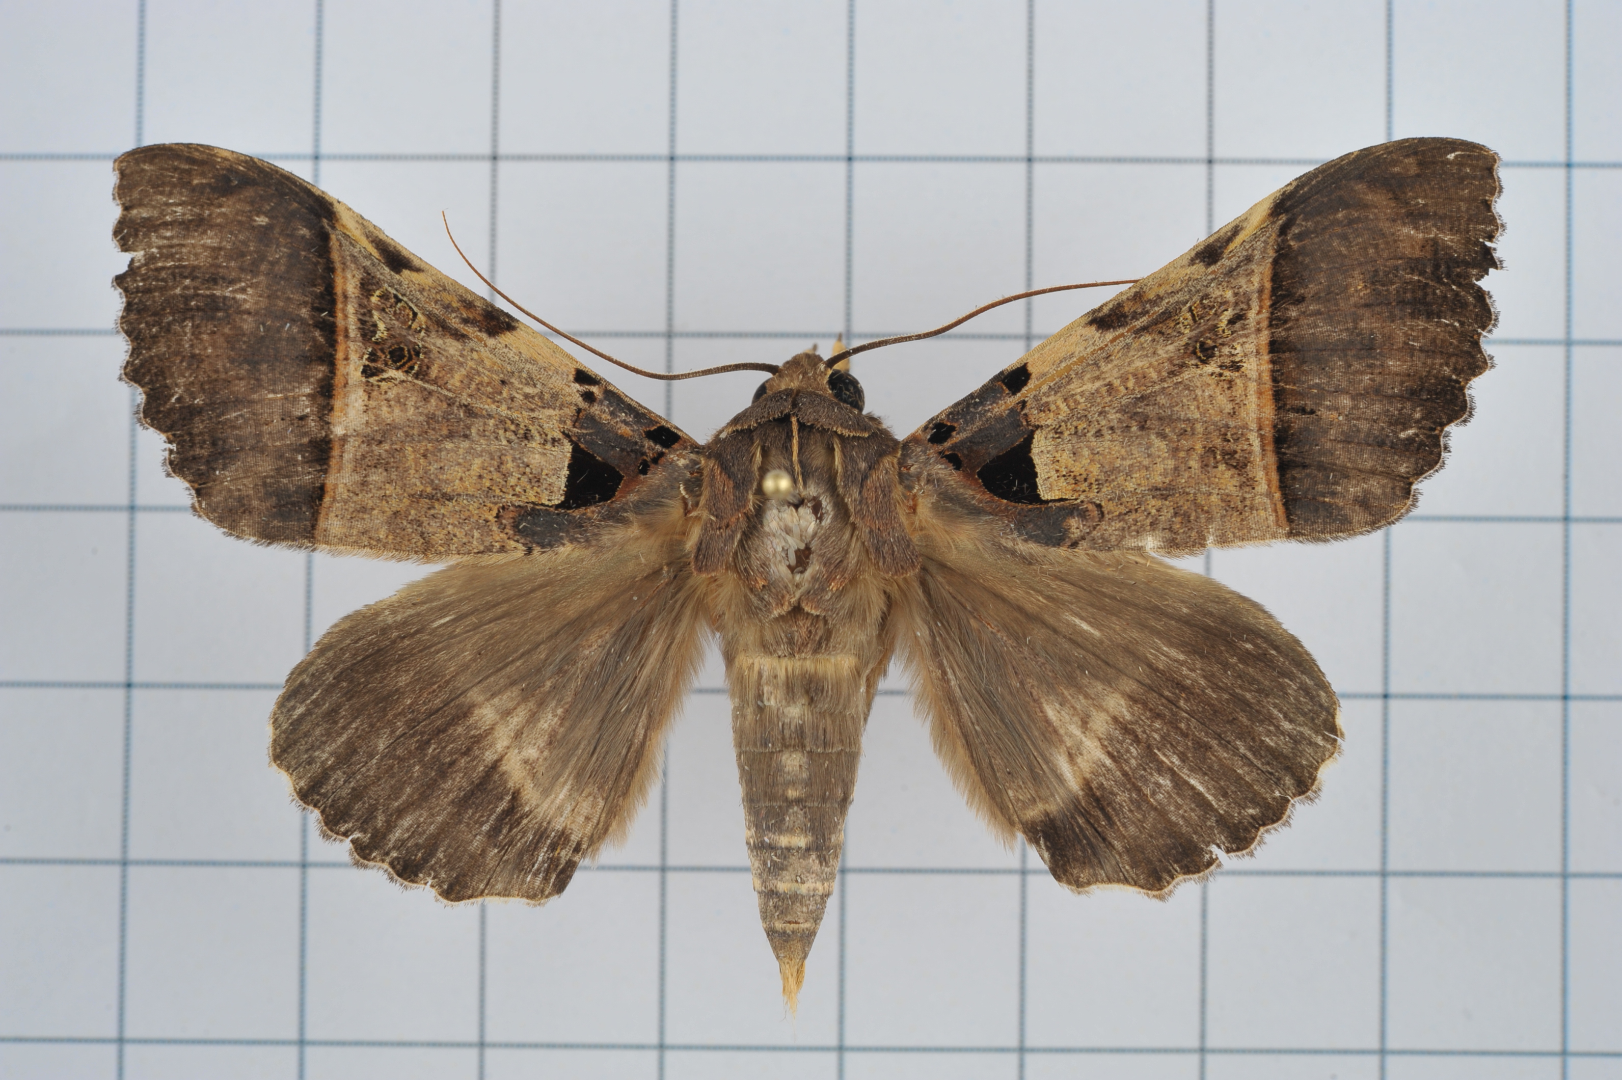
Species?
Serrodes campana
